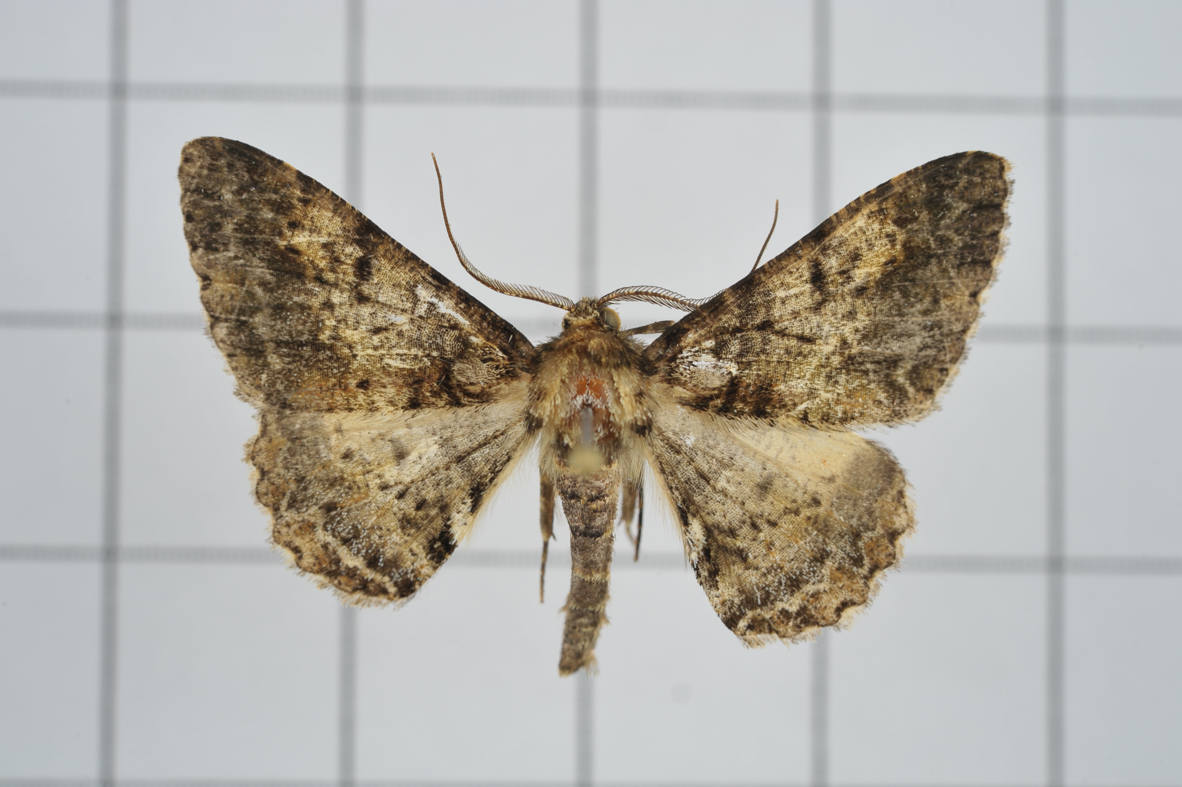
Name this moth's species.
Alcis taiwanovariegata
